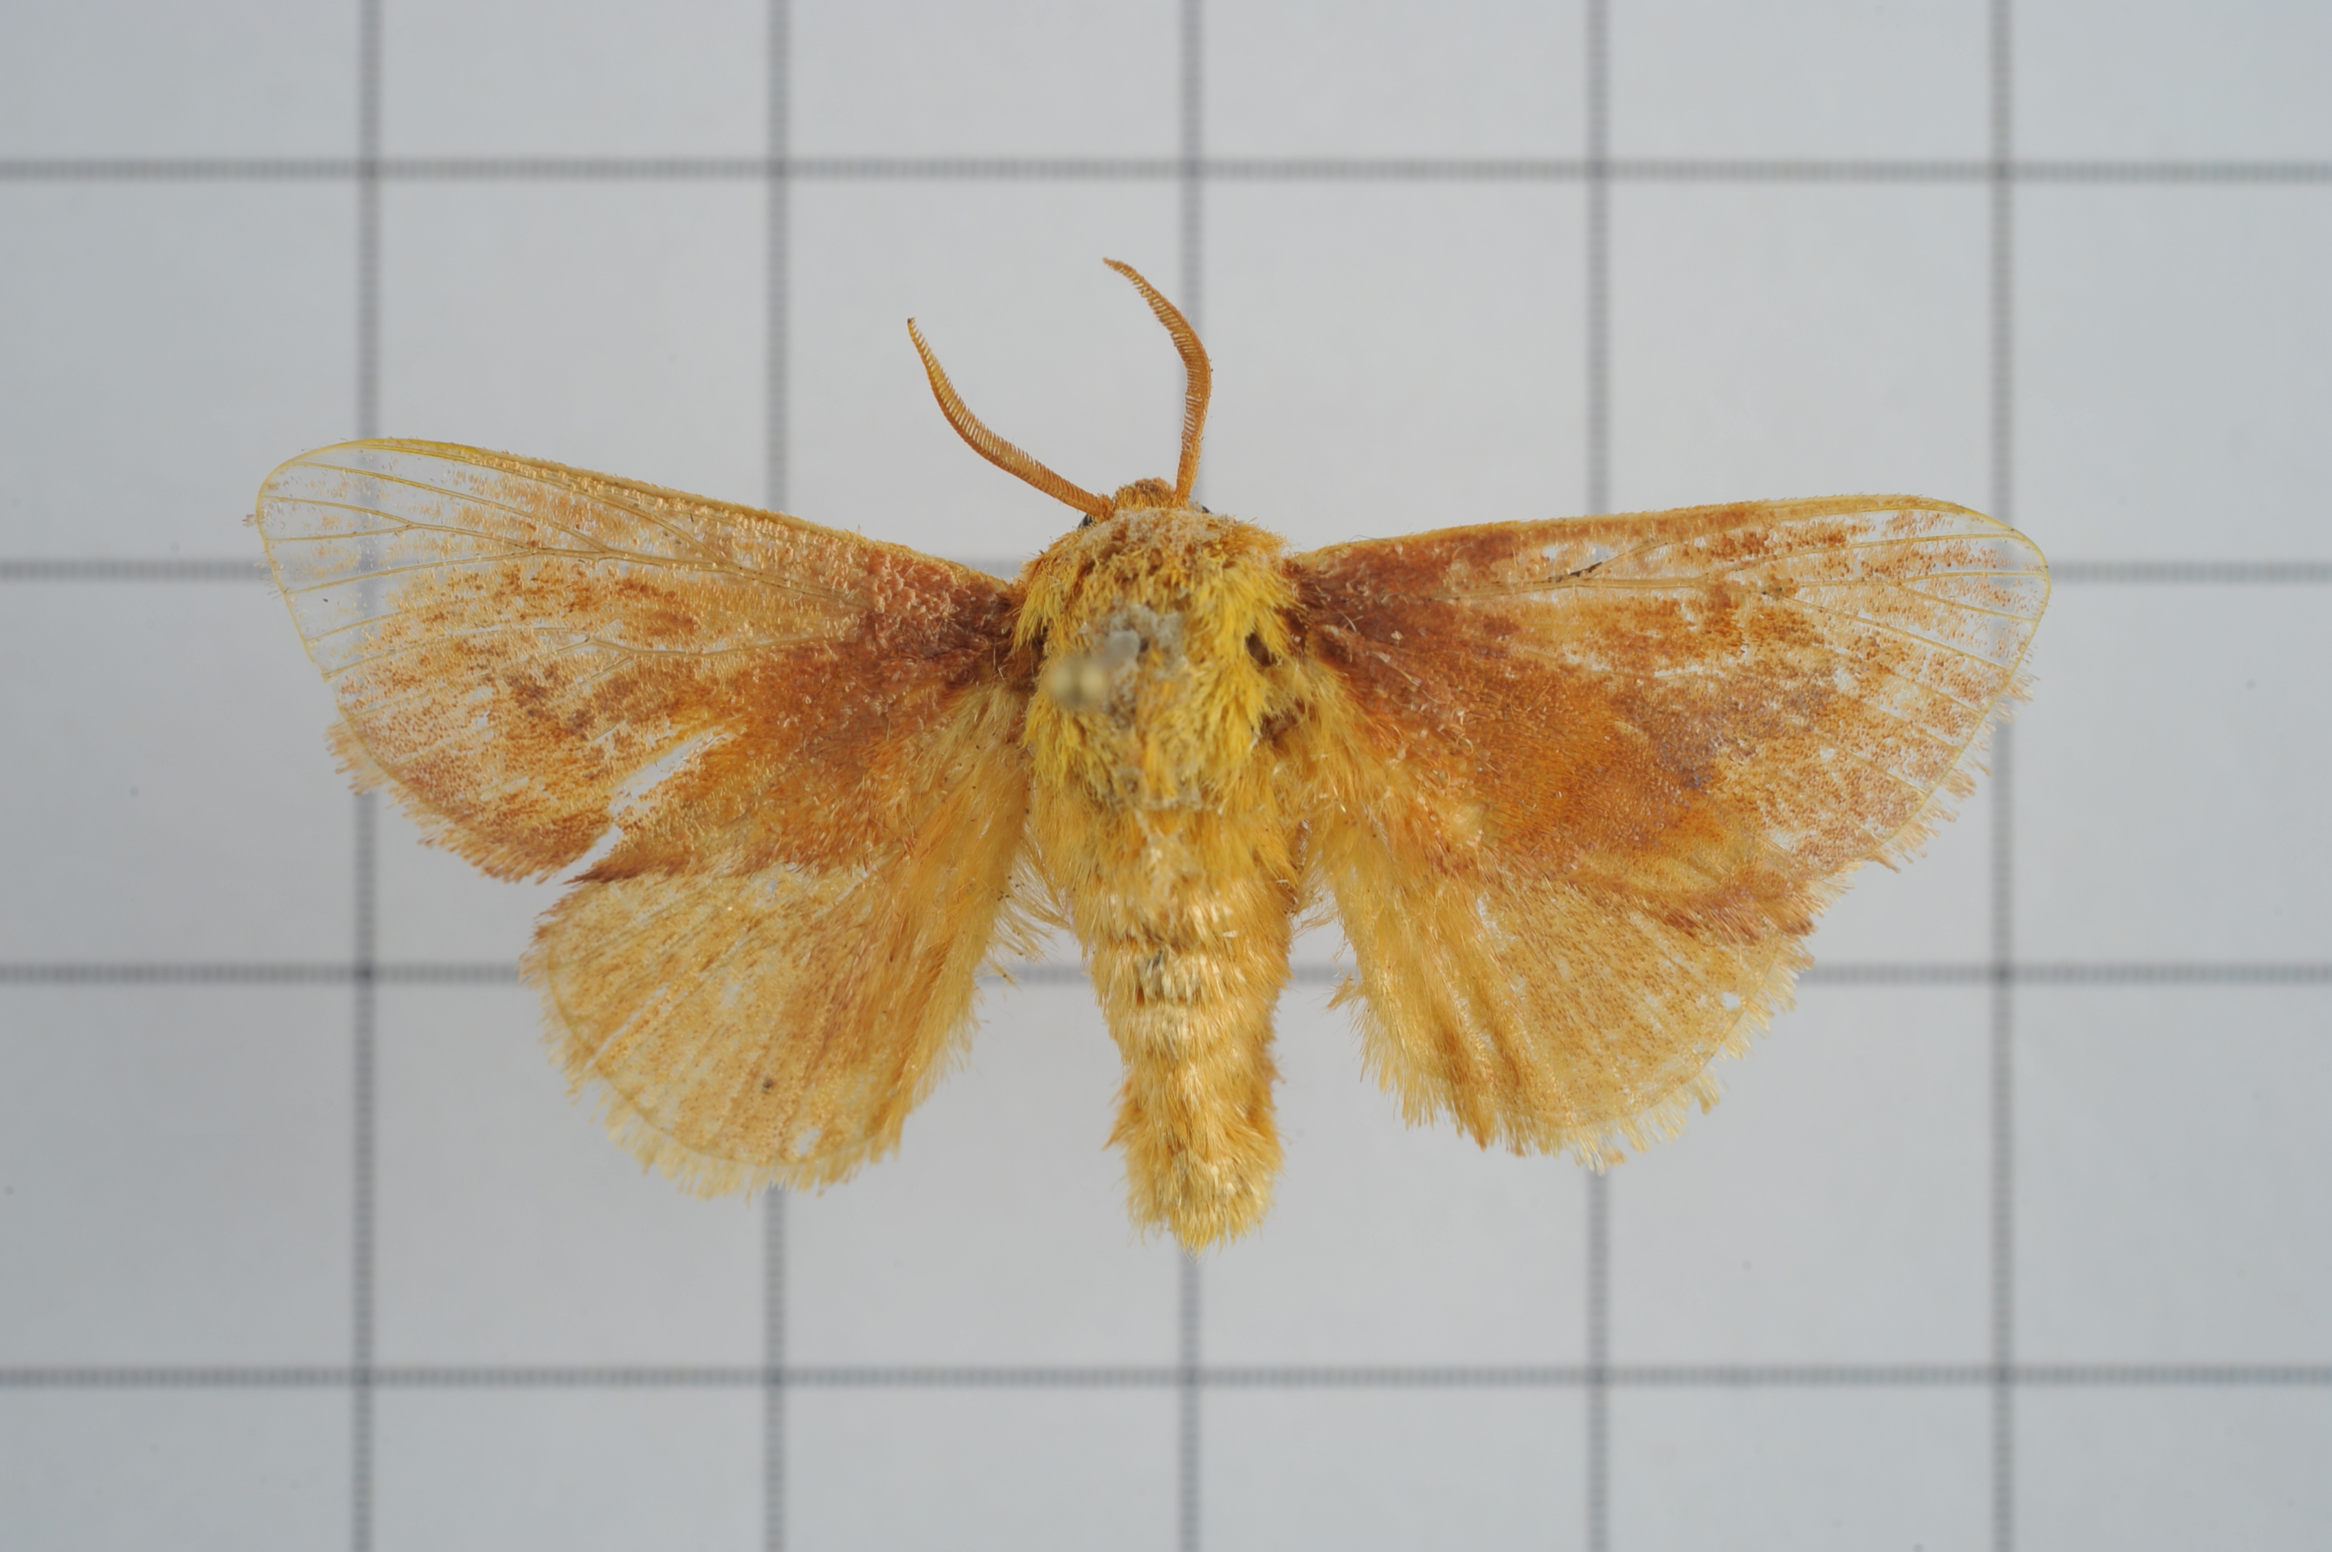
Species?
Narosoideus flavidorsalis
